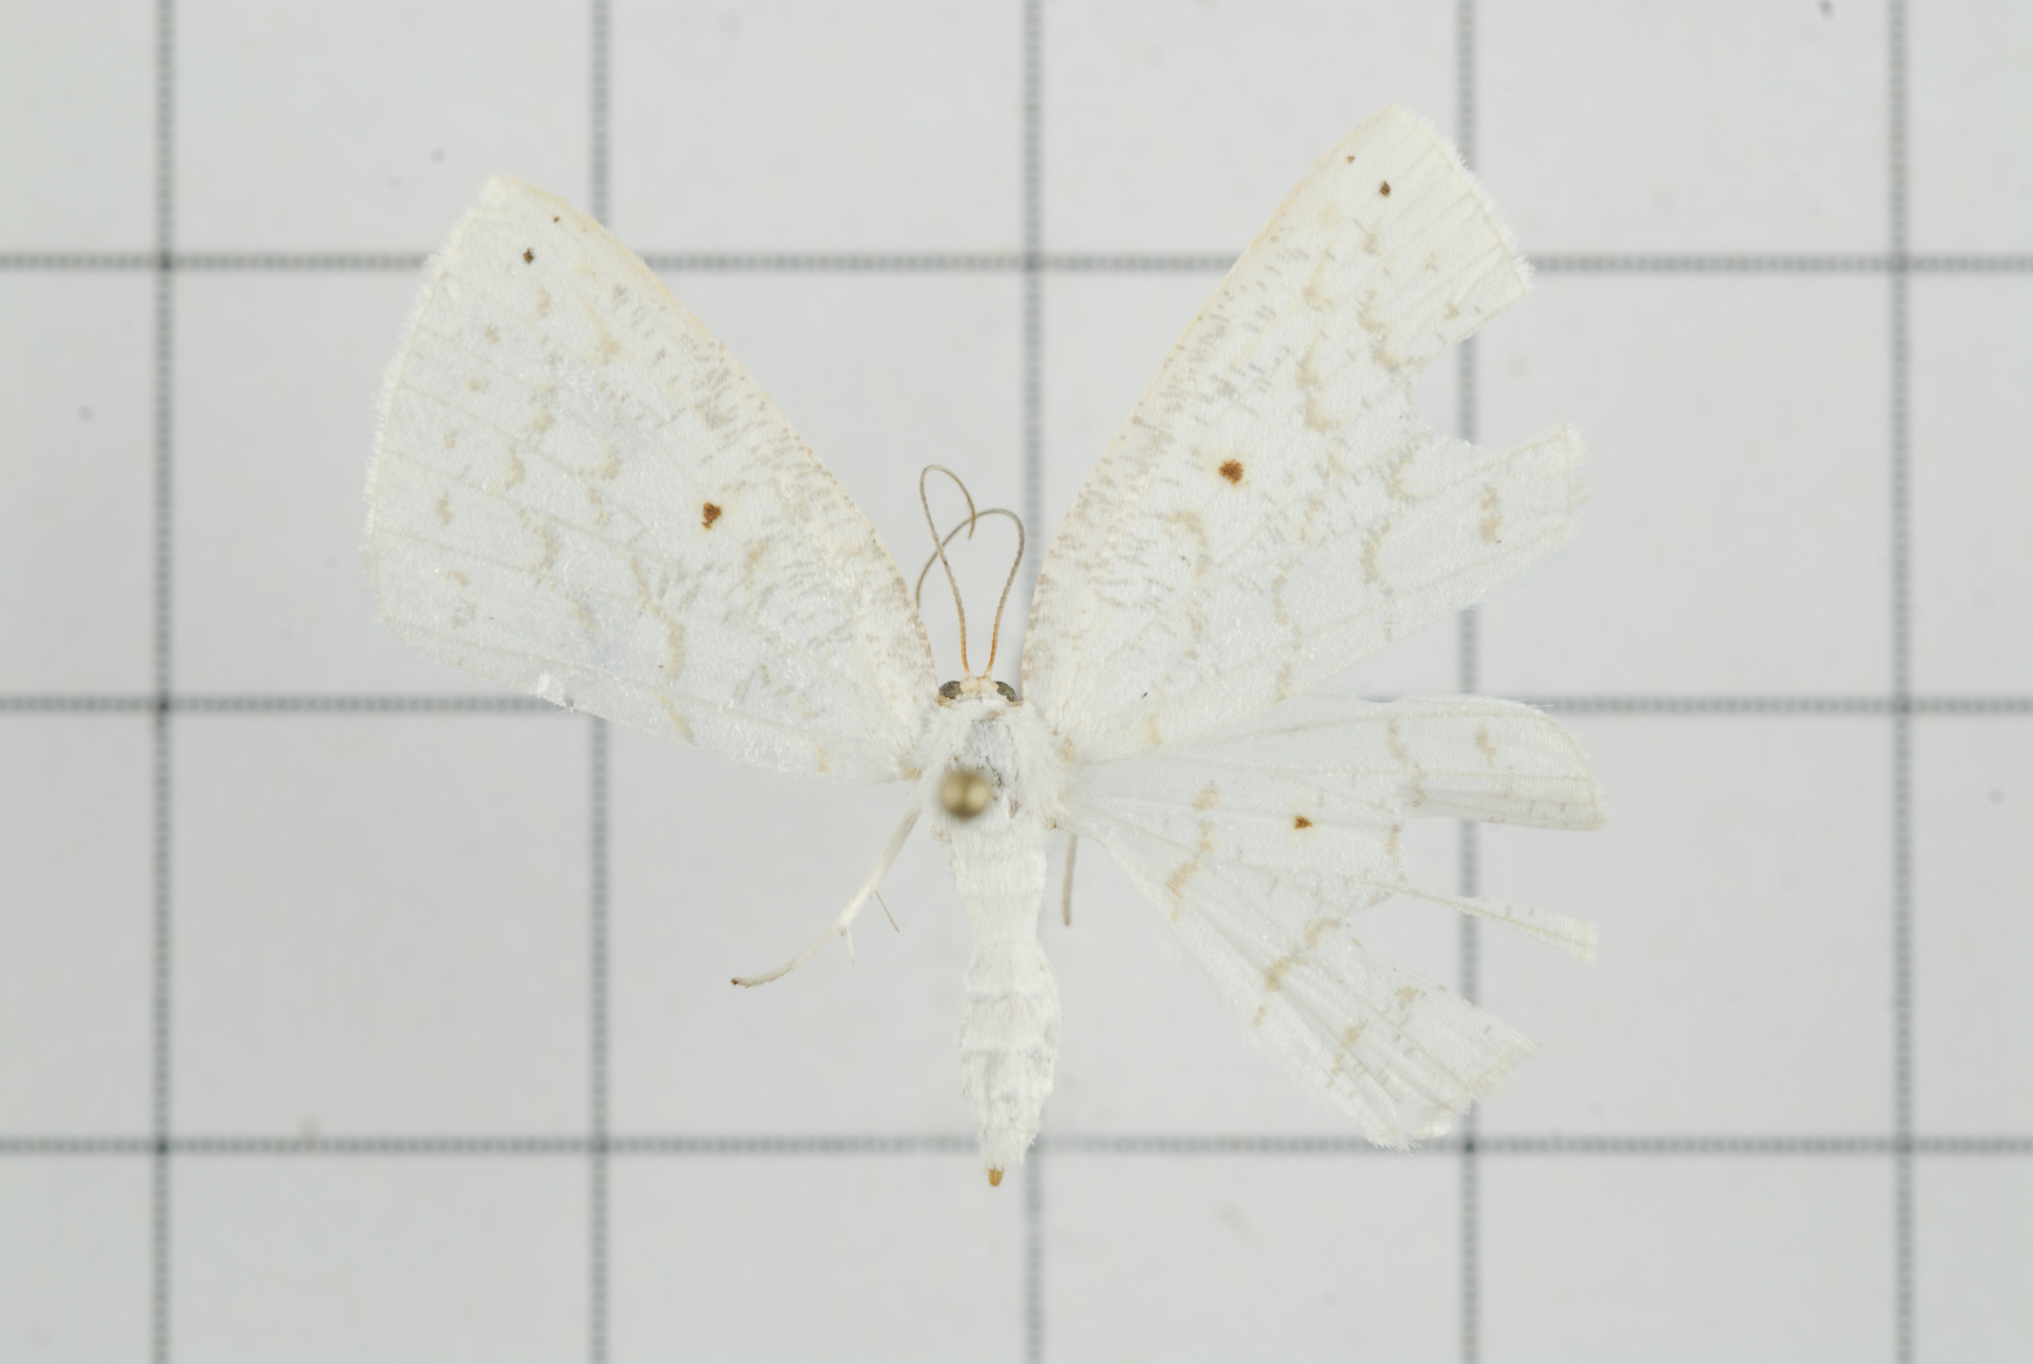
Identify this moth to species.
Orthocabera tinagmaria tinagmaria
